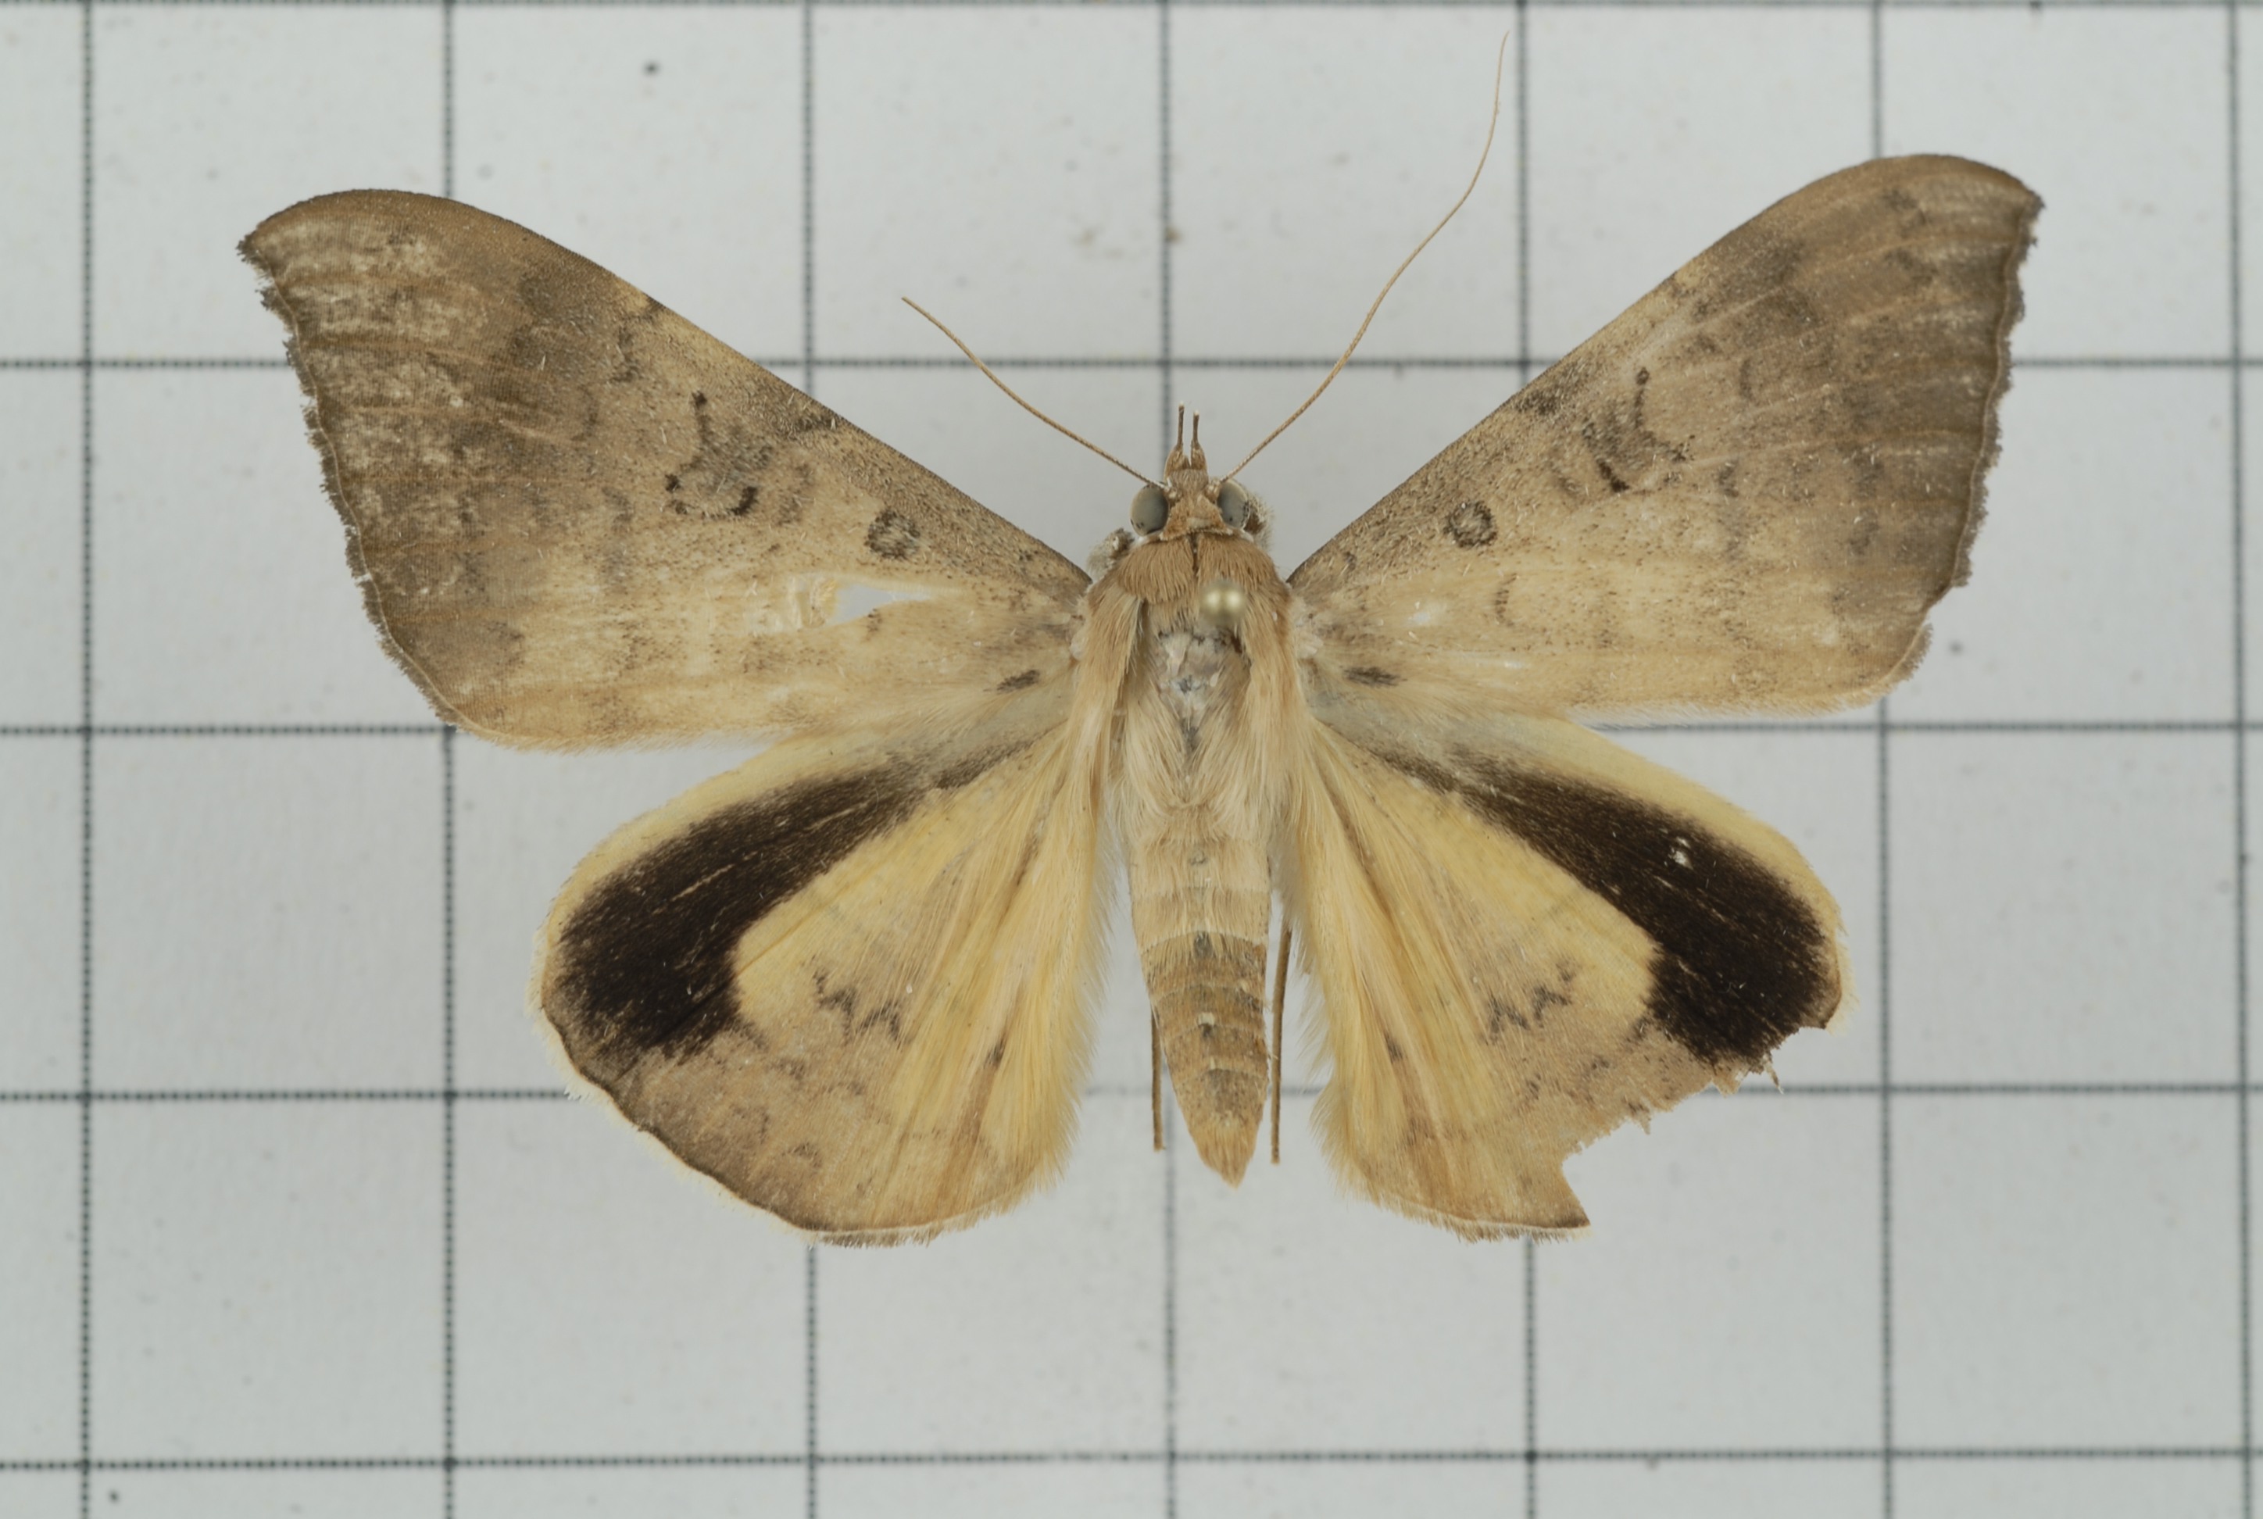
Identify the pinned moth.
Oxyodes scrobiculata
